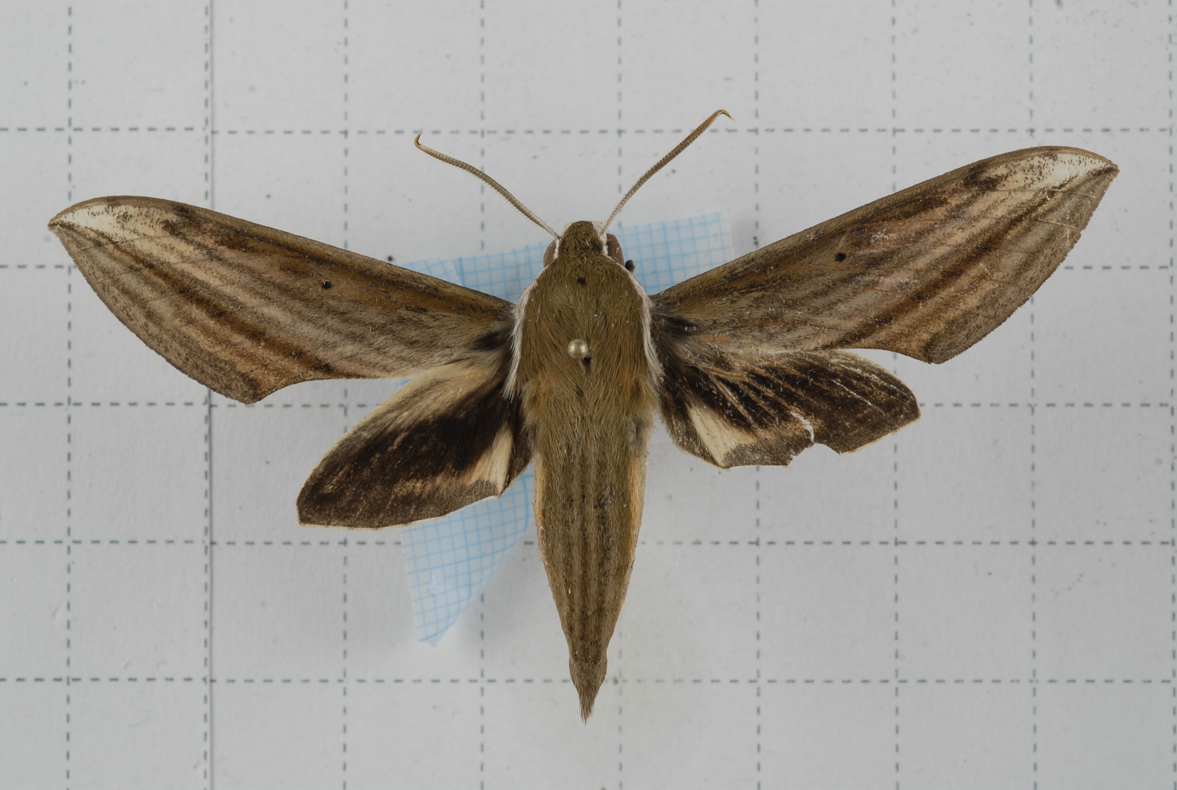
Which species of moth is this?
Cechetra minor
